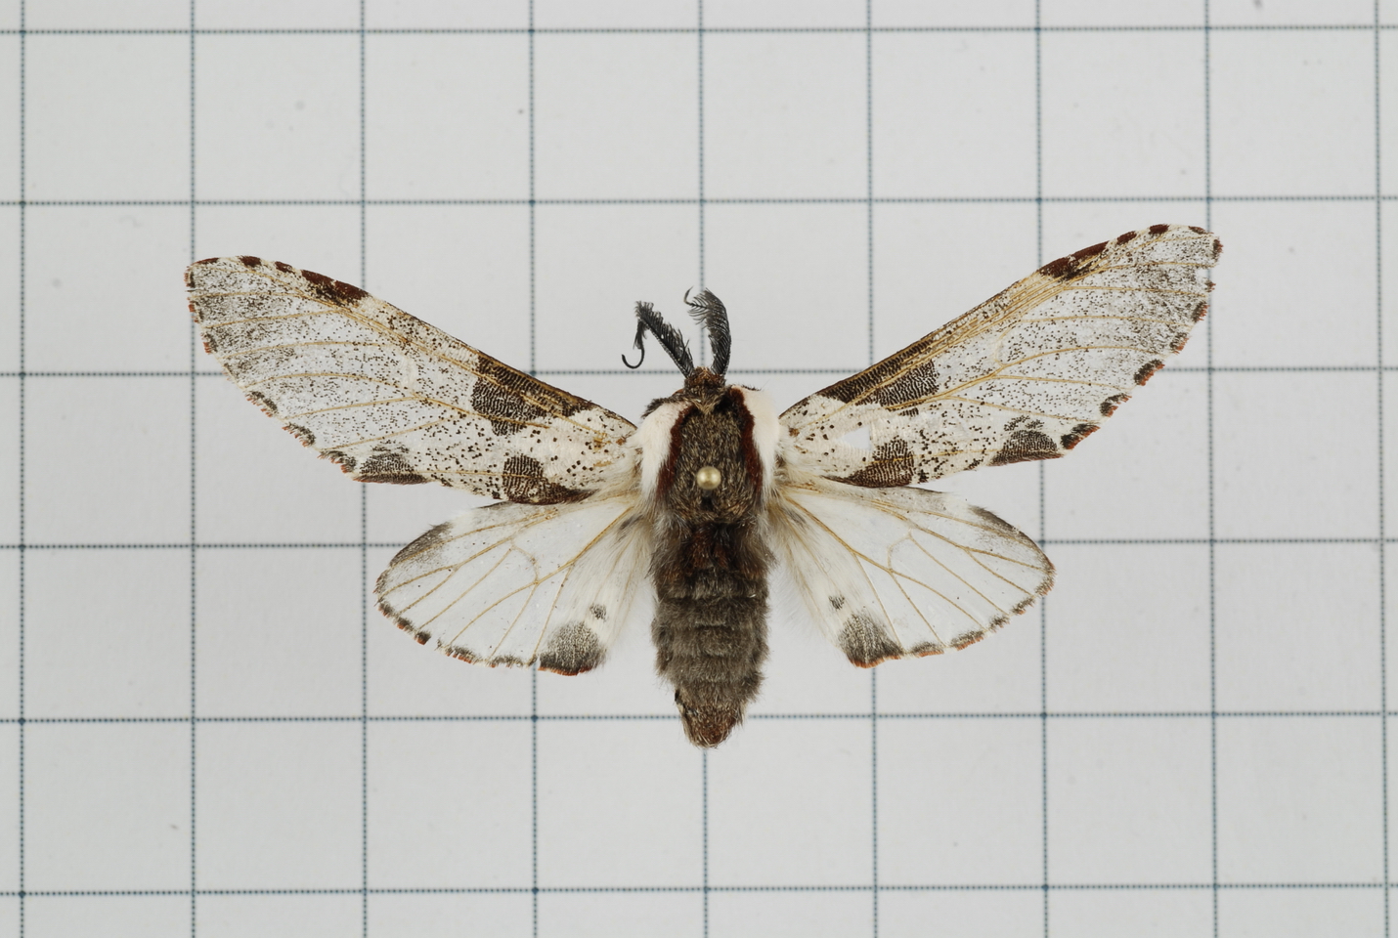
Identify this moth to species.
Harpyia formosicola
